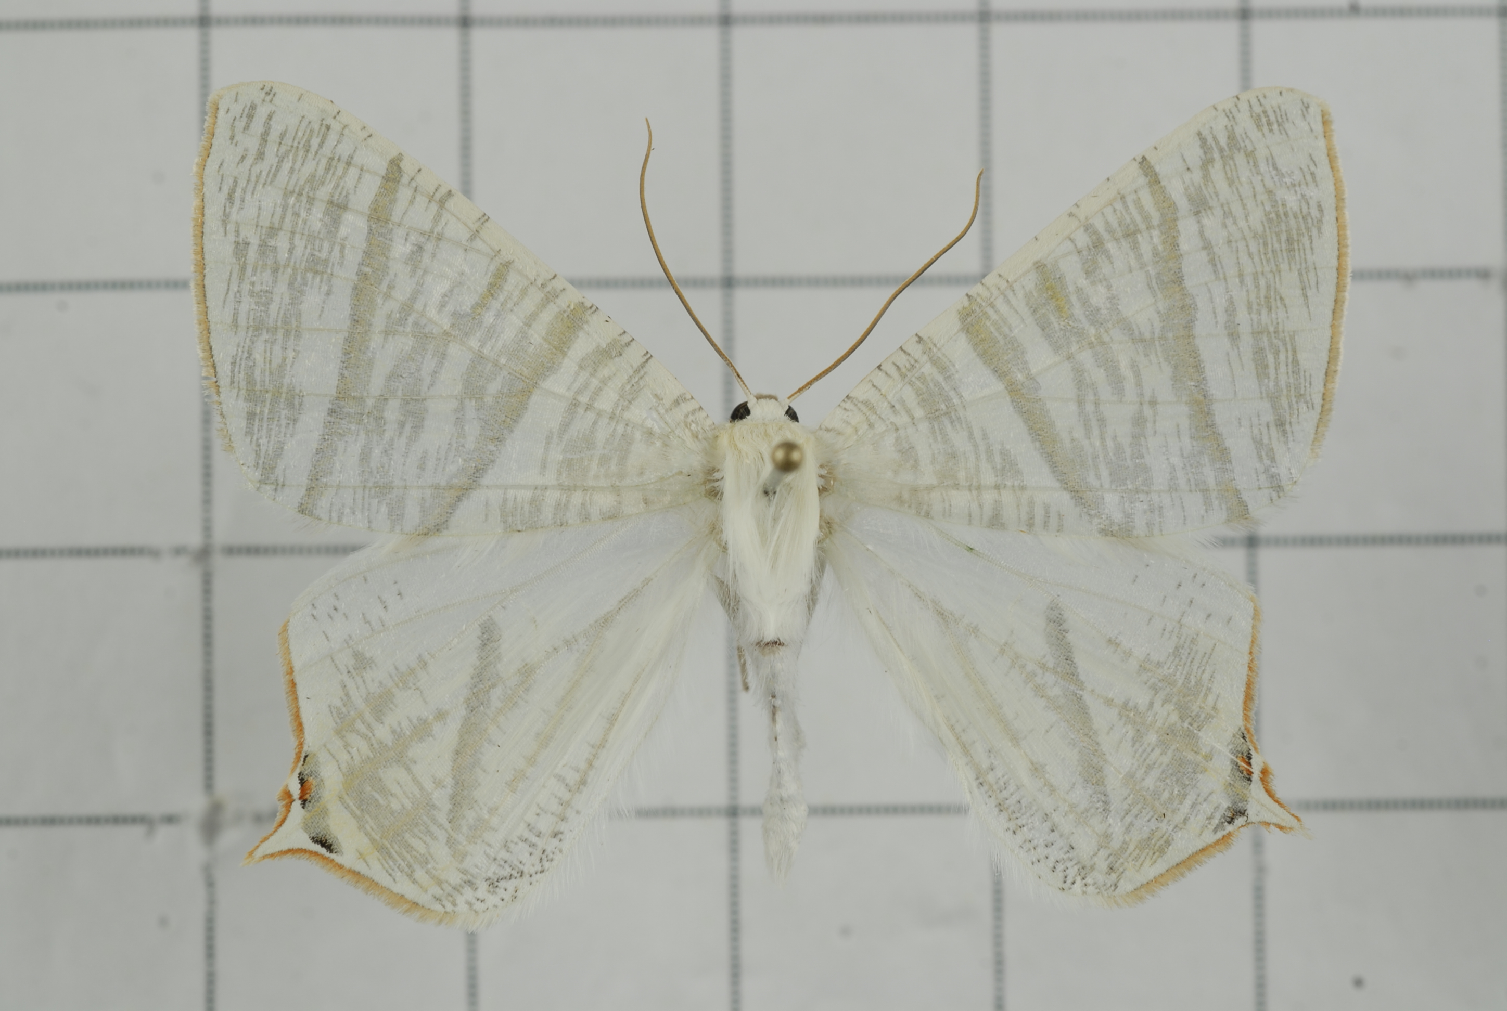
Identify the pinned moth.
Ourapteryx inspersa
